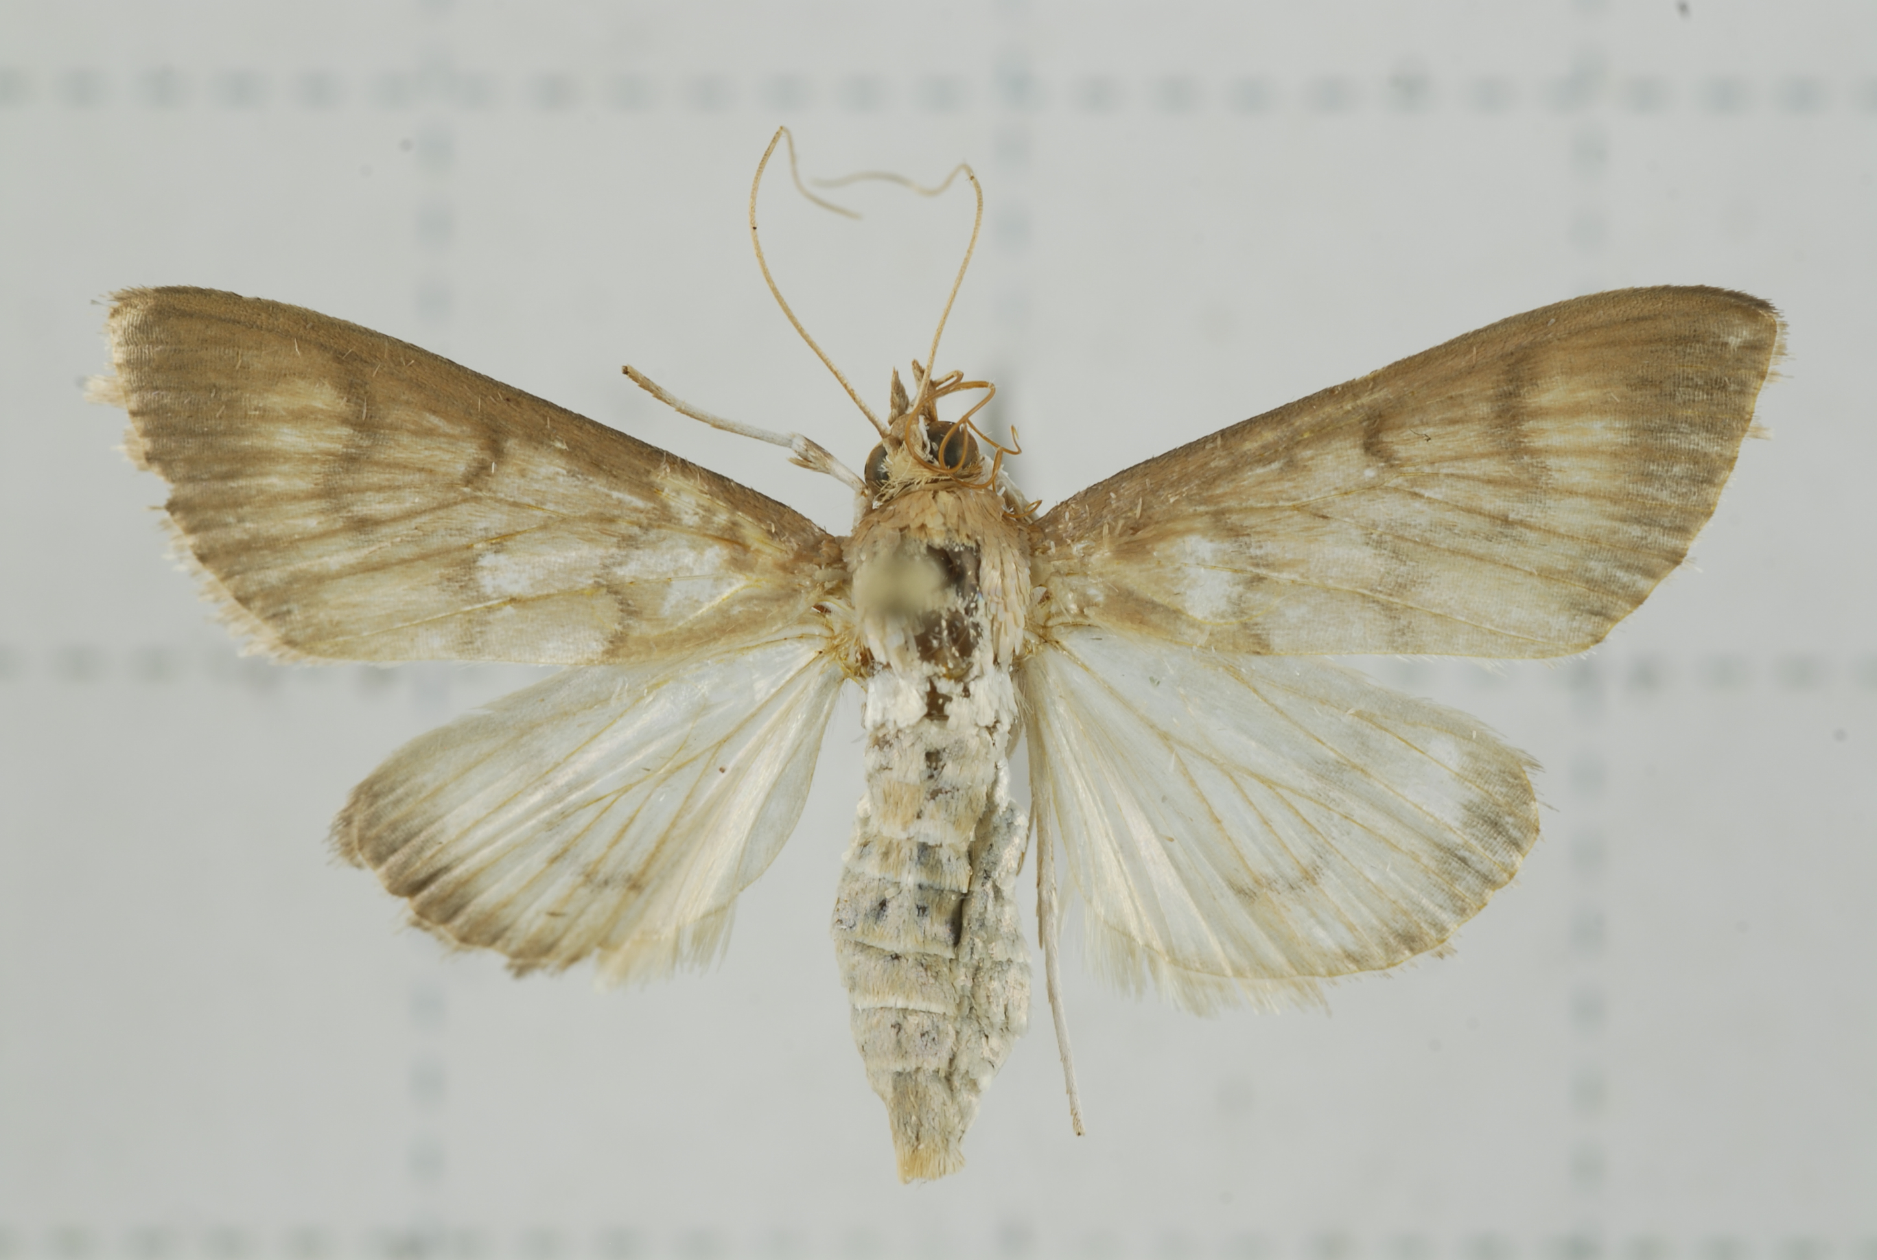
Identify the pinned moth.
Crypsiptya coclesalis
